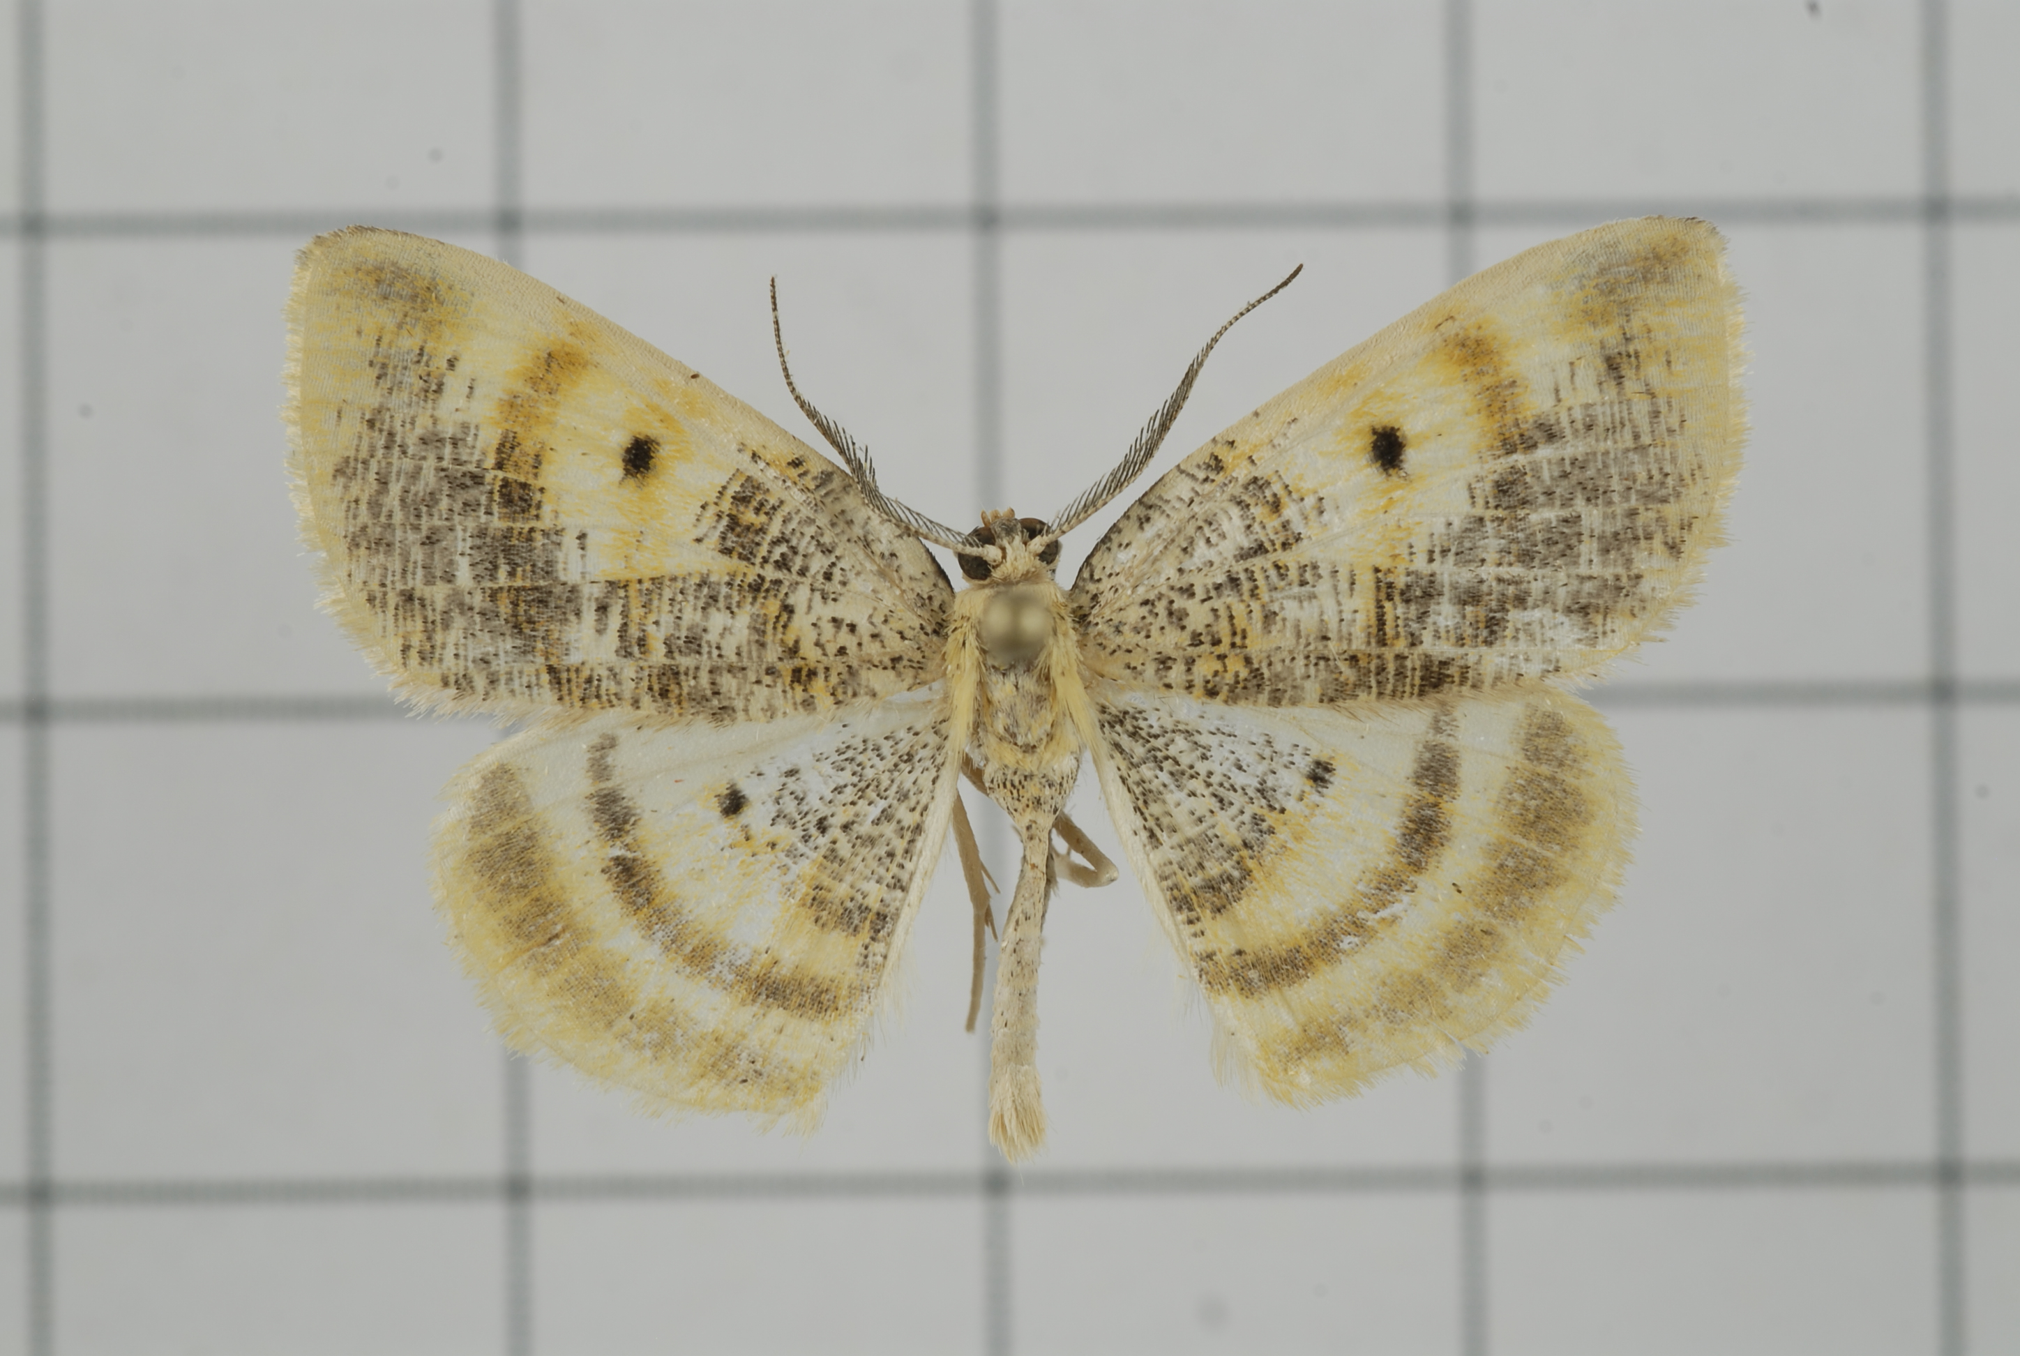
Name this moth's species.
Euchristophia cumulata meridionalis
